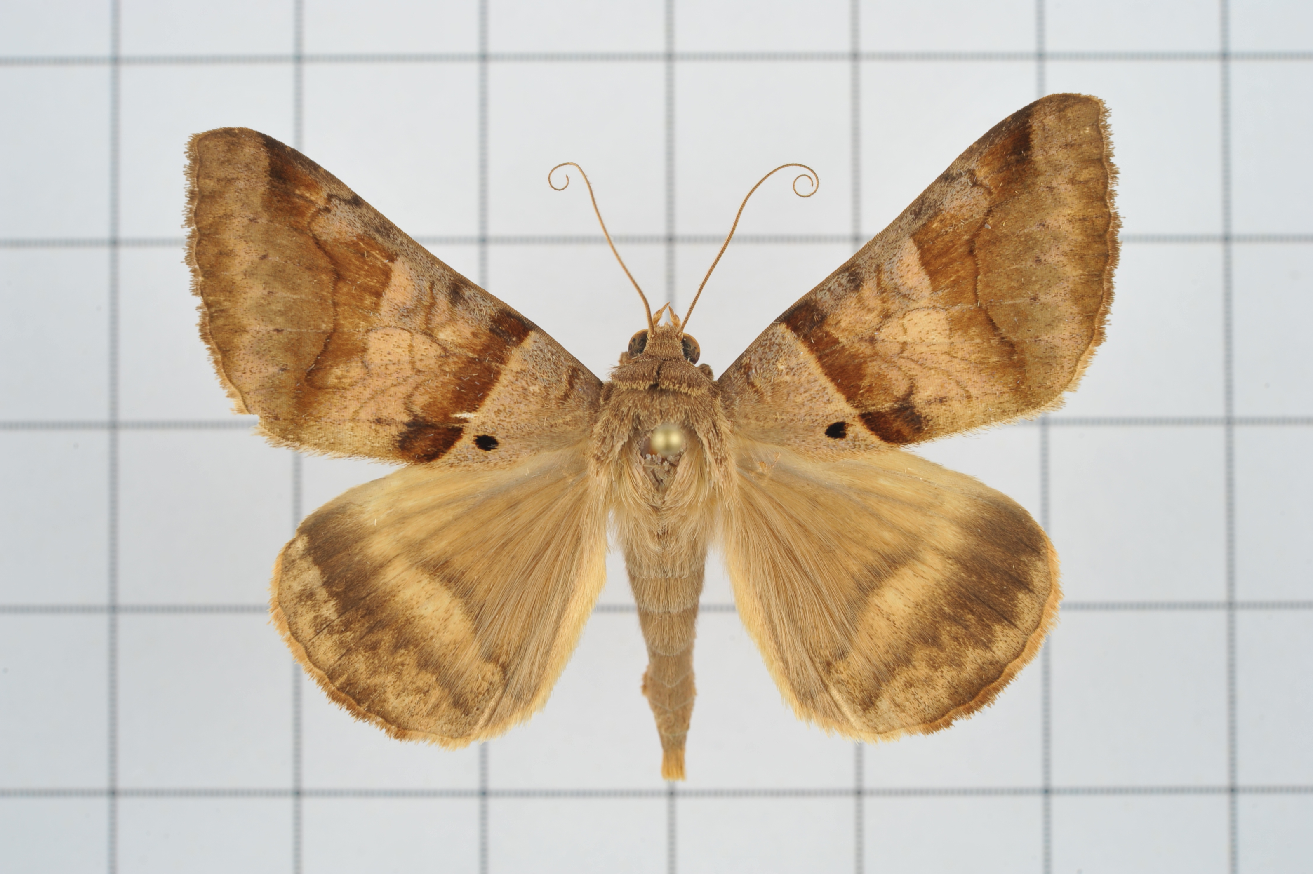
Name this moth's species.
Mocis undata
